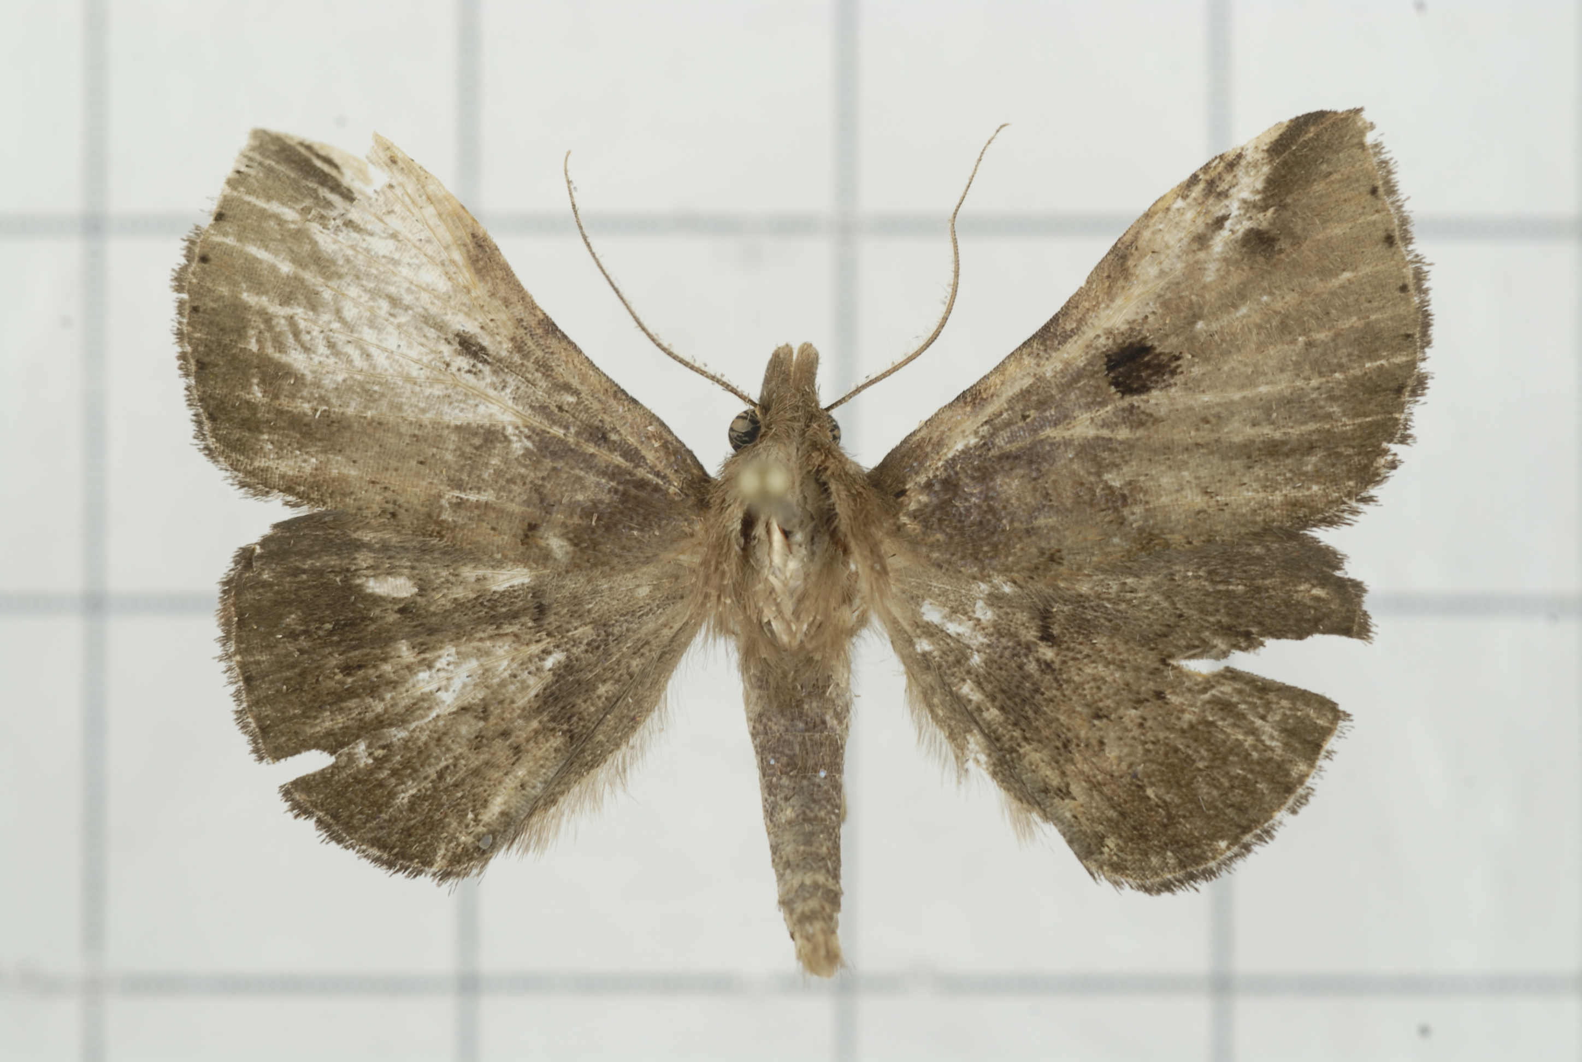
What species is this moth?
Mosopia punctilinea
